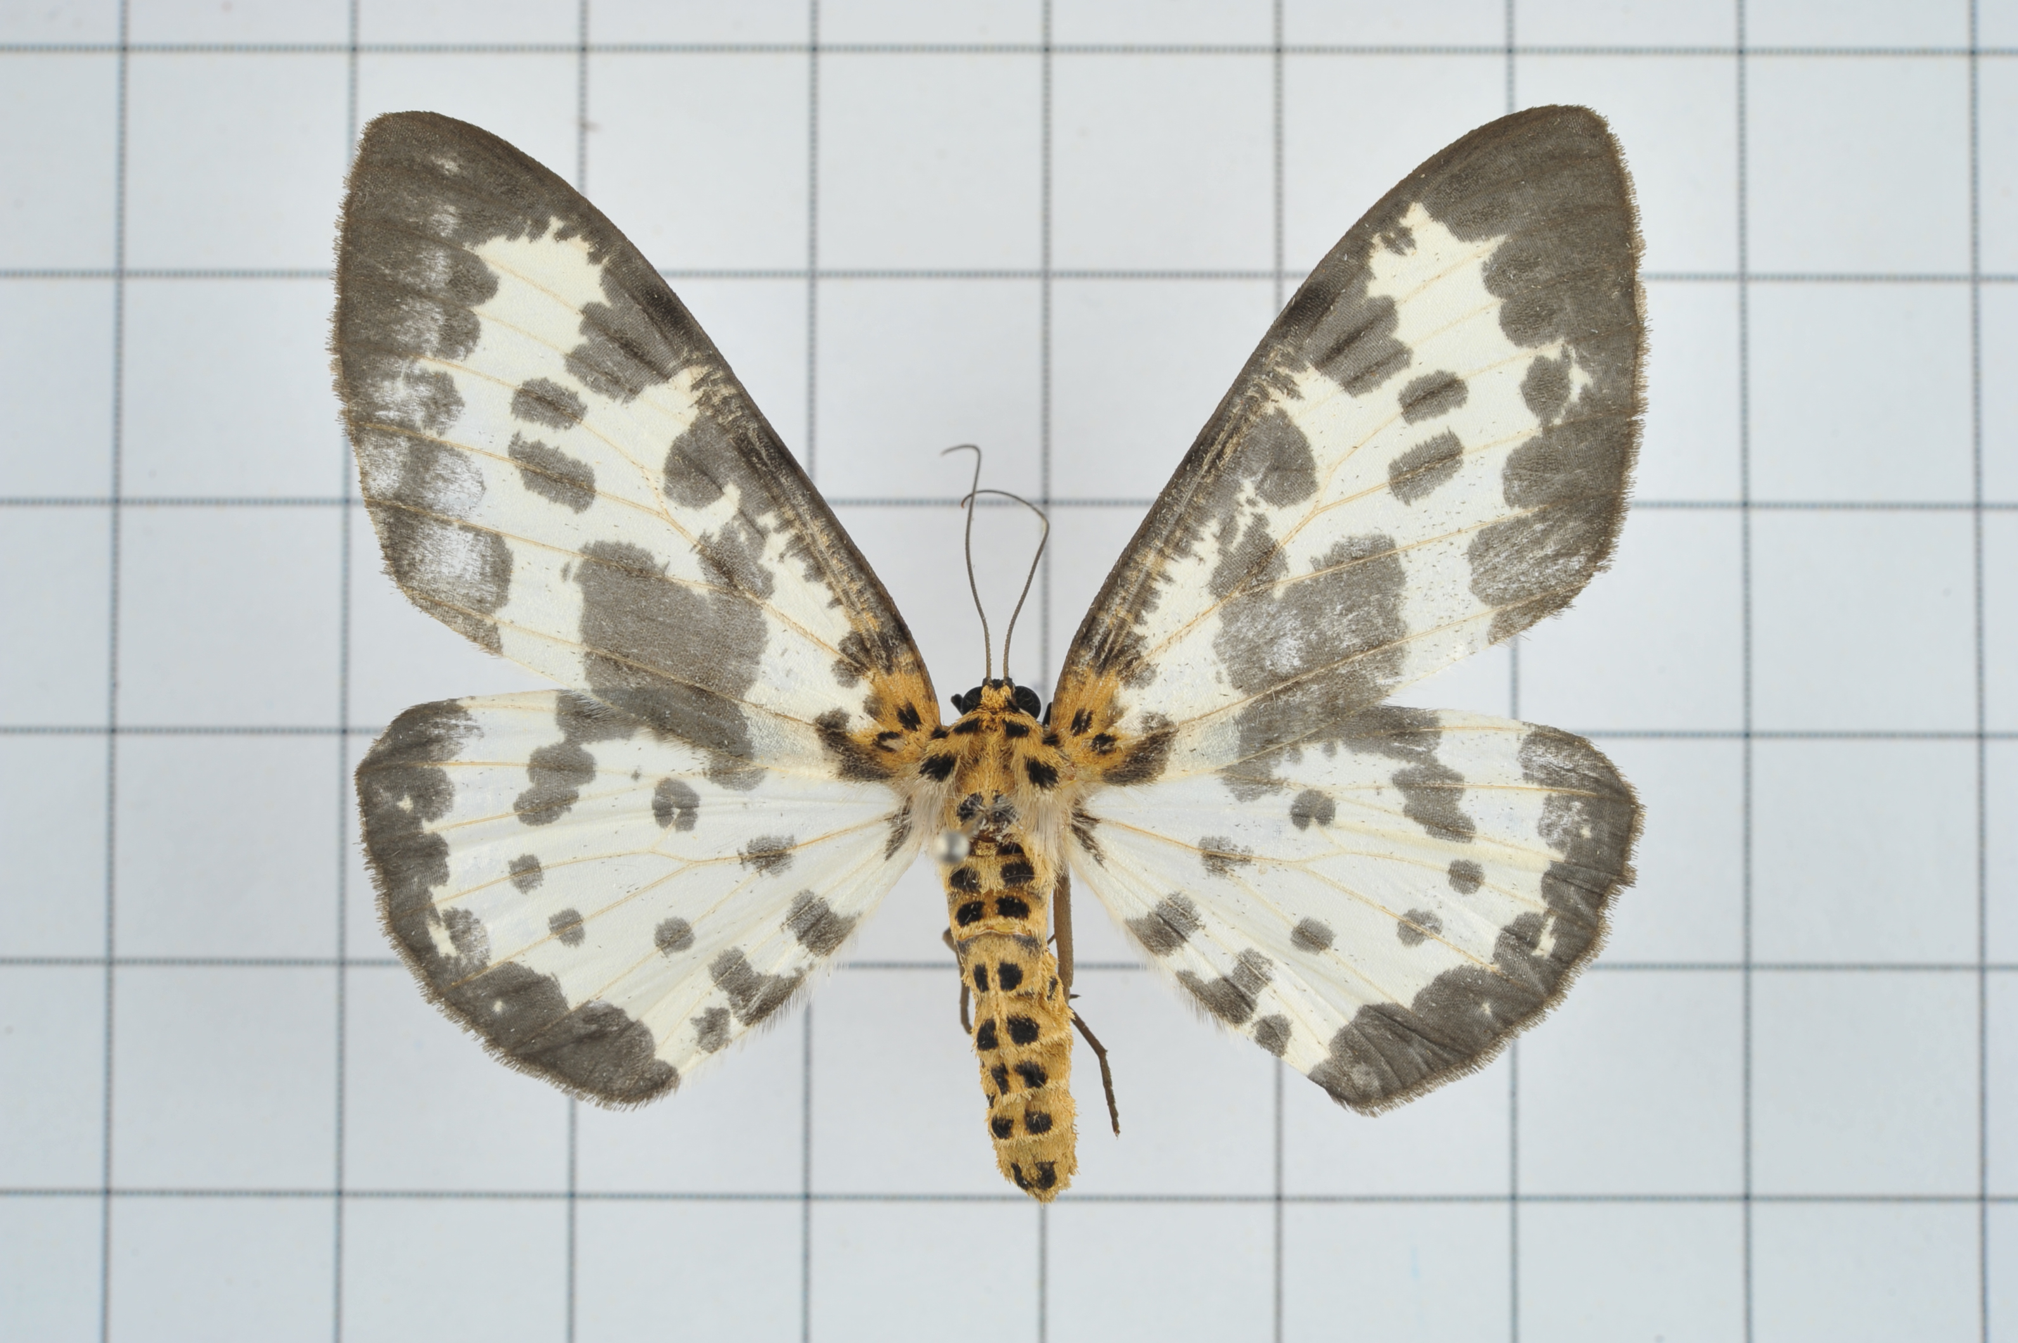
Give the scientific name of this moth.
Percnia longitermen
